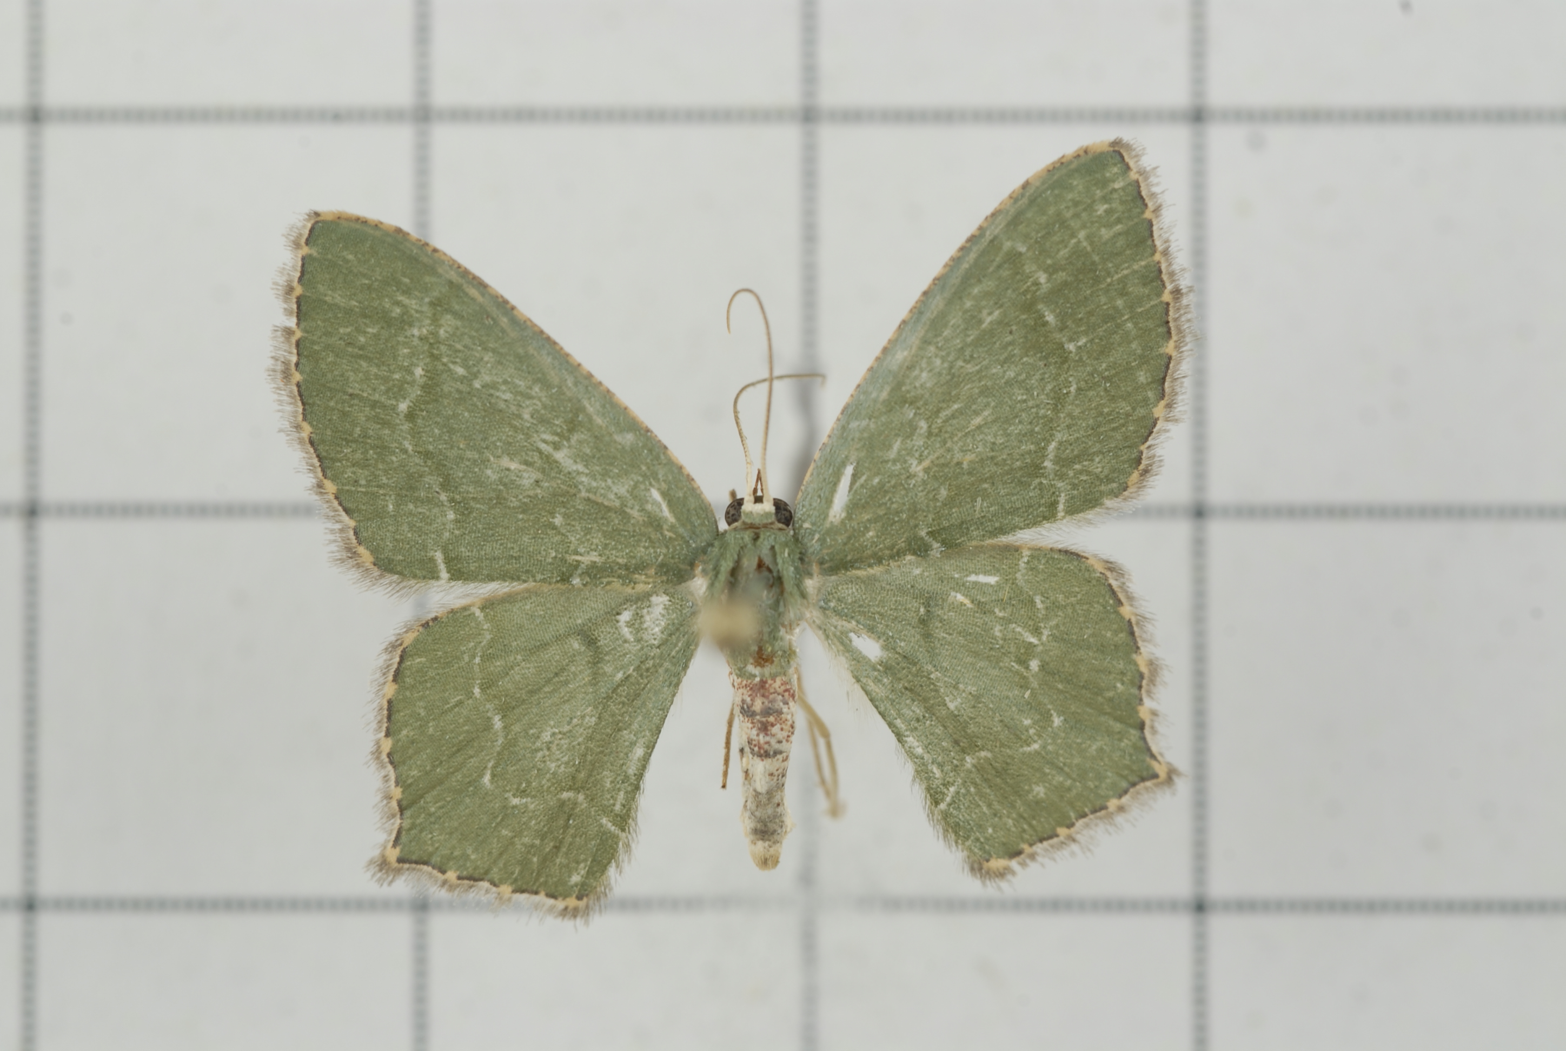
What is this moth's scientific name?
Hemithea tritonaria
